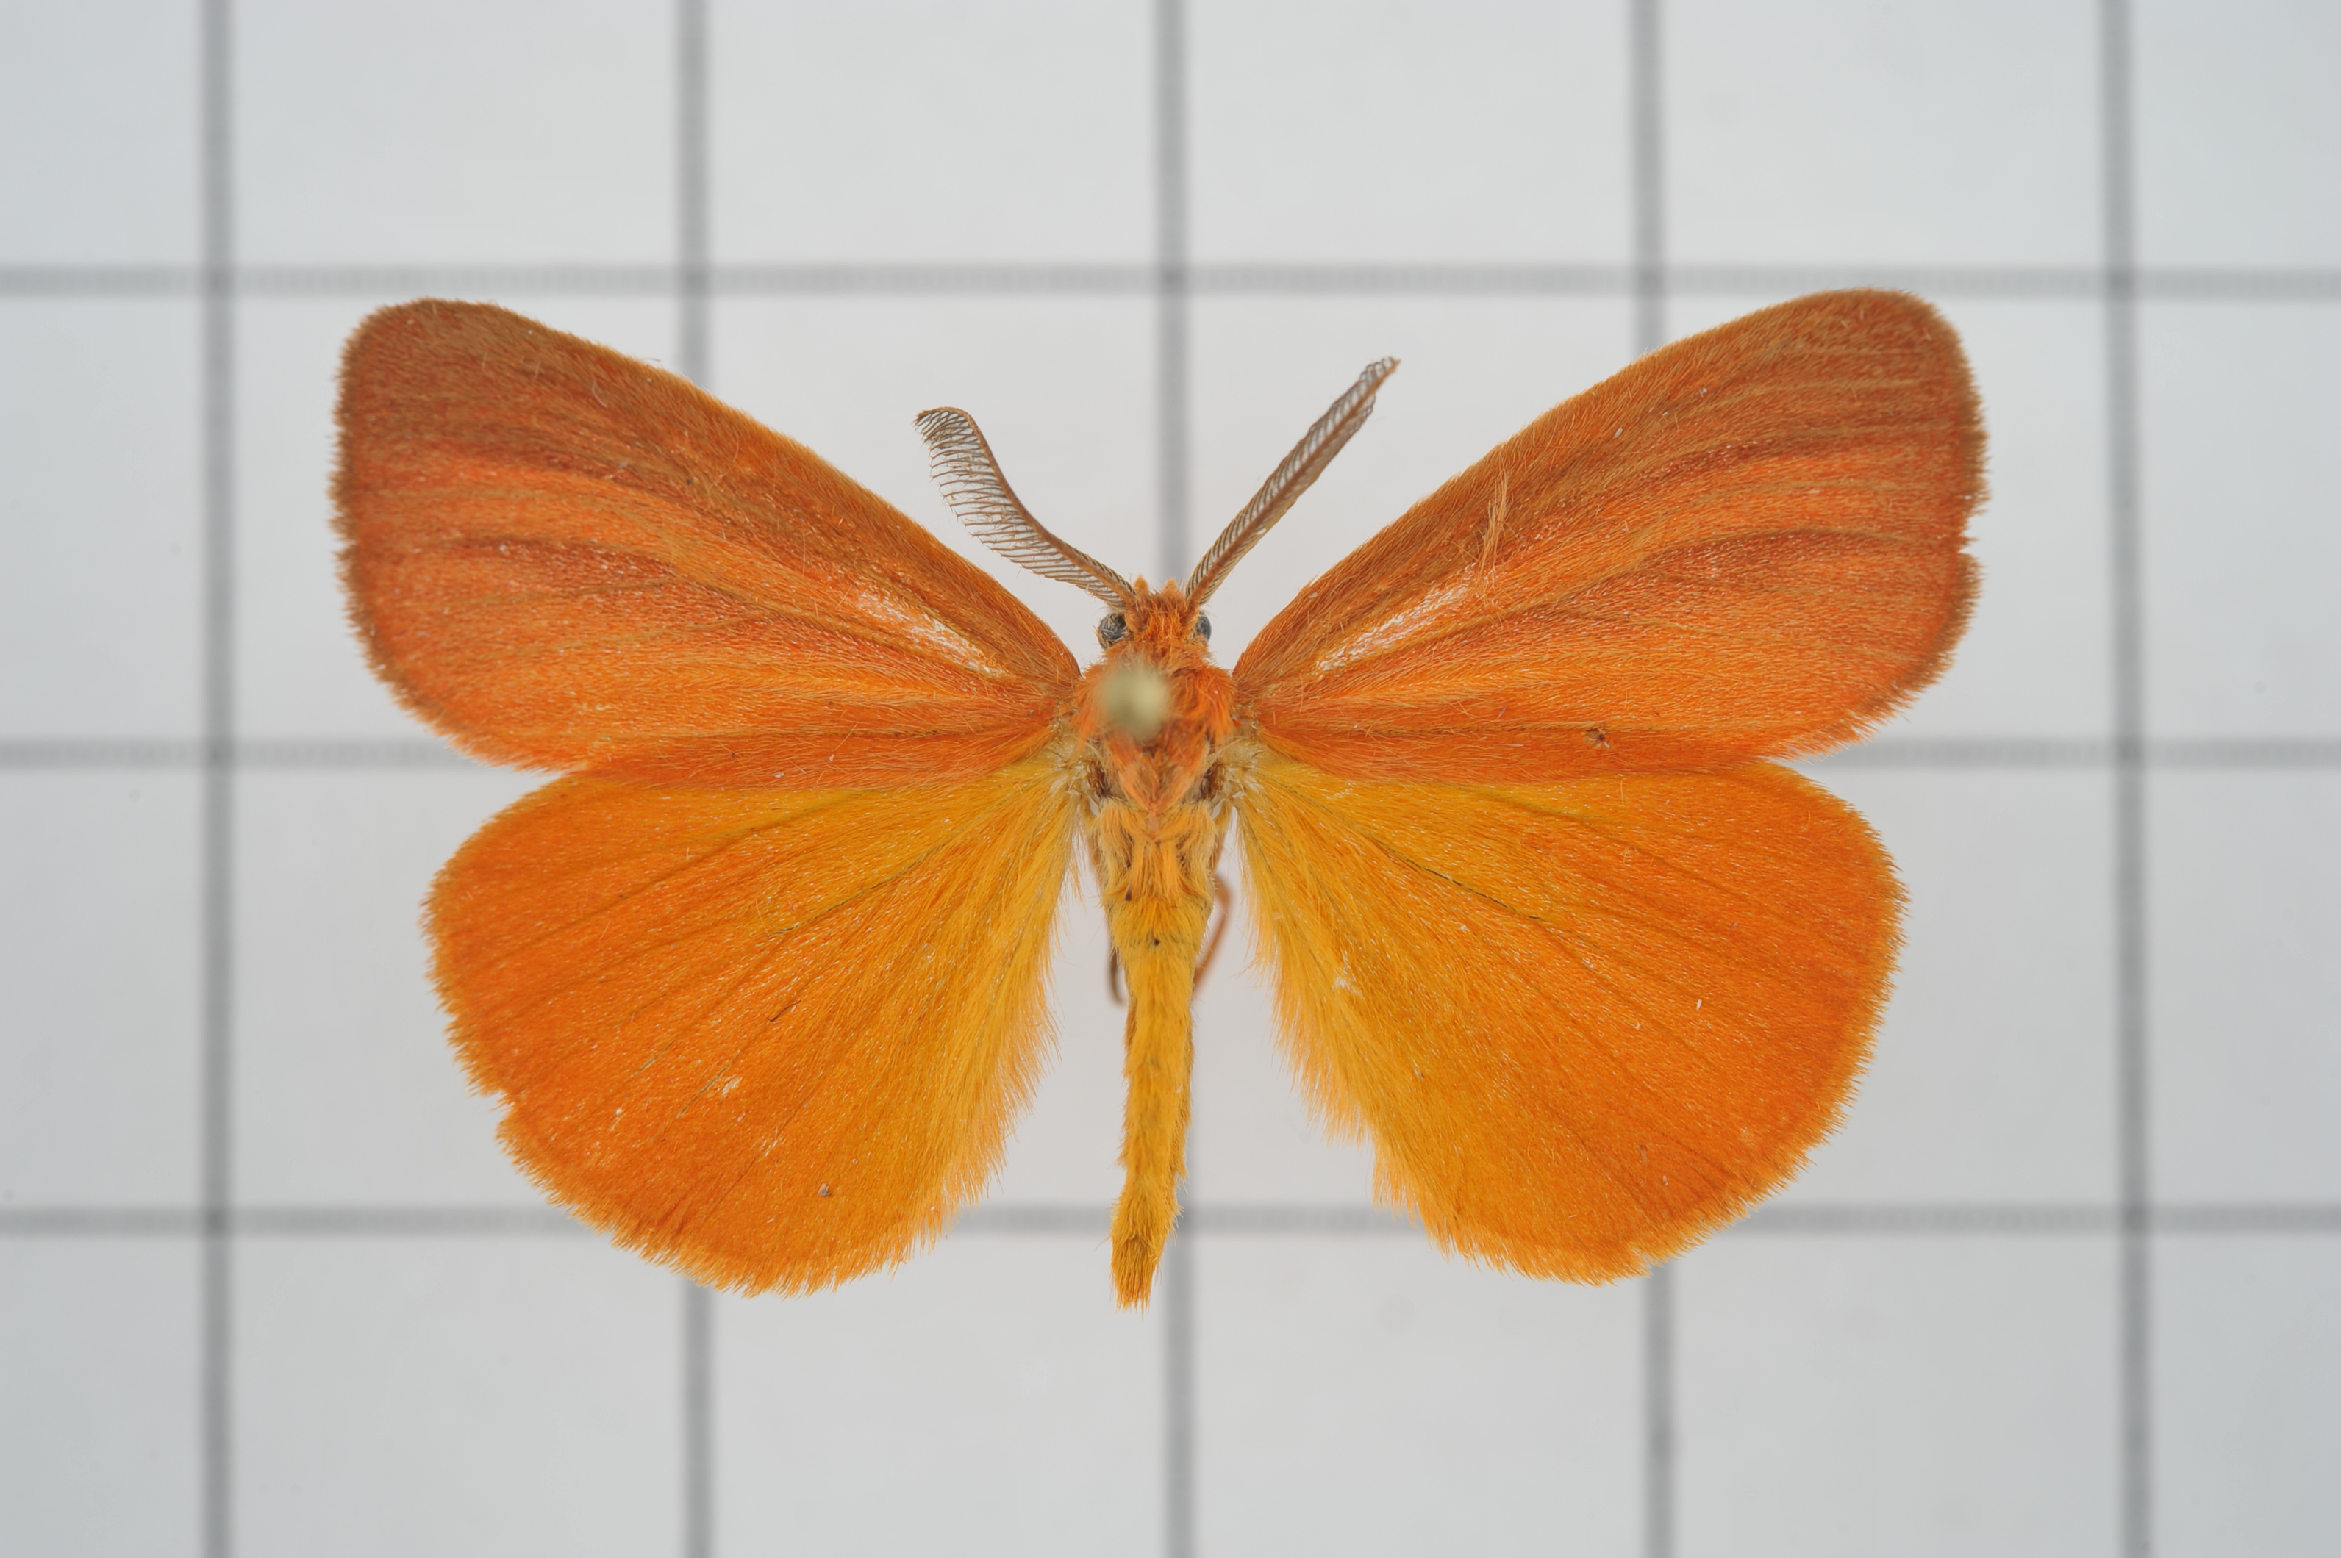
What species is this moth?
Pantana substrigosa
